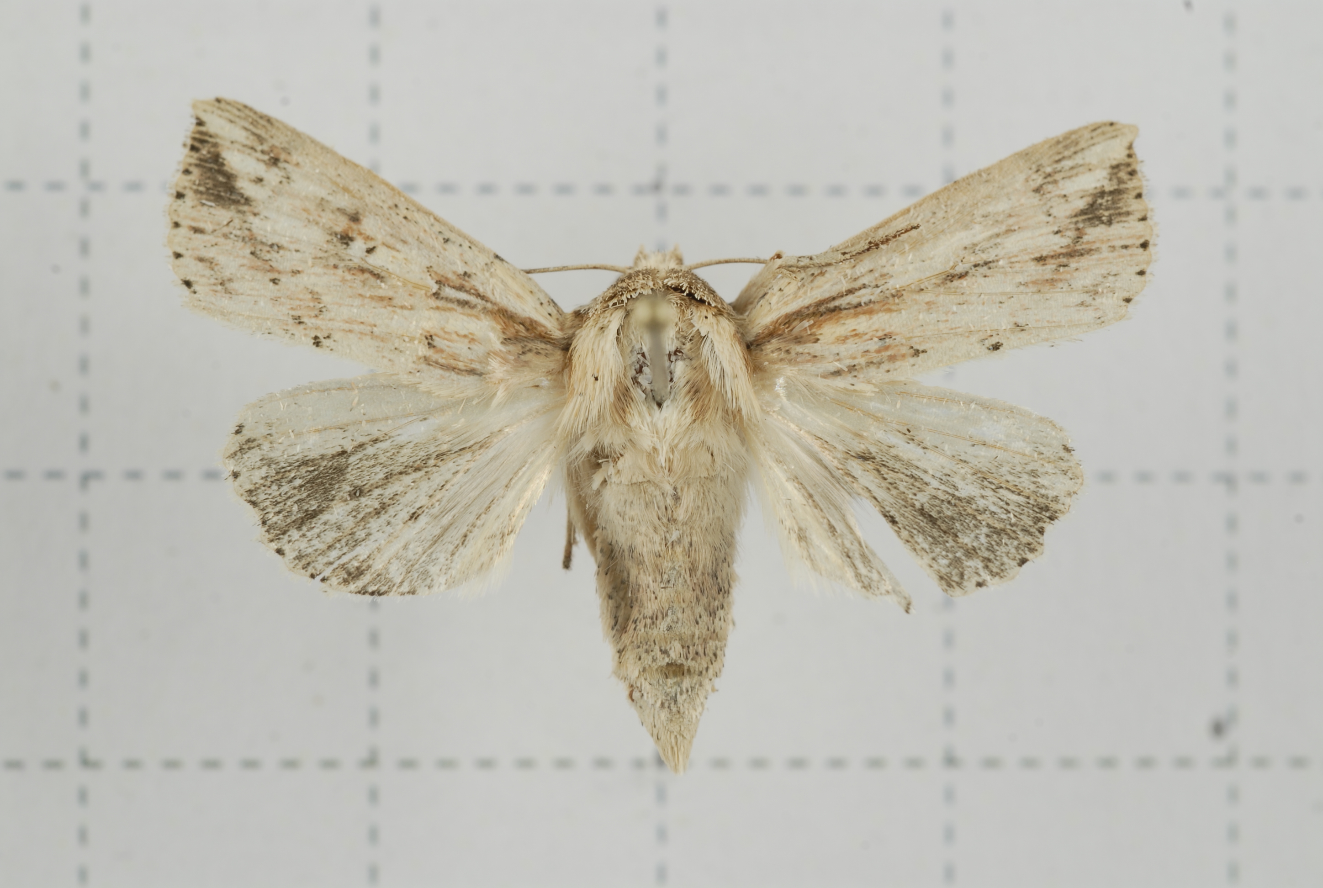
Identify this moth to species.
Mythimna pulchra
